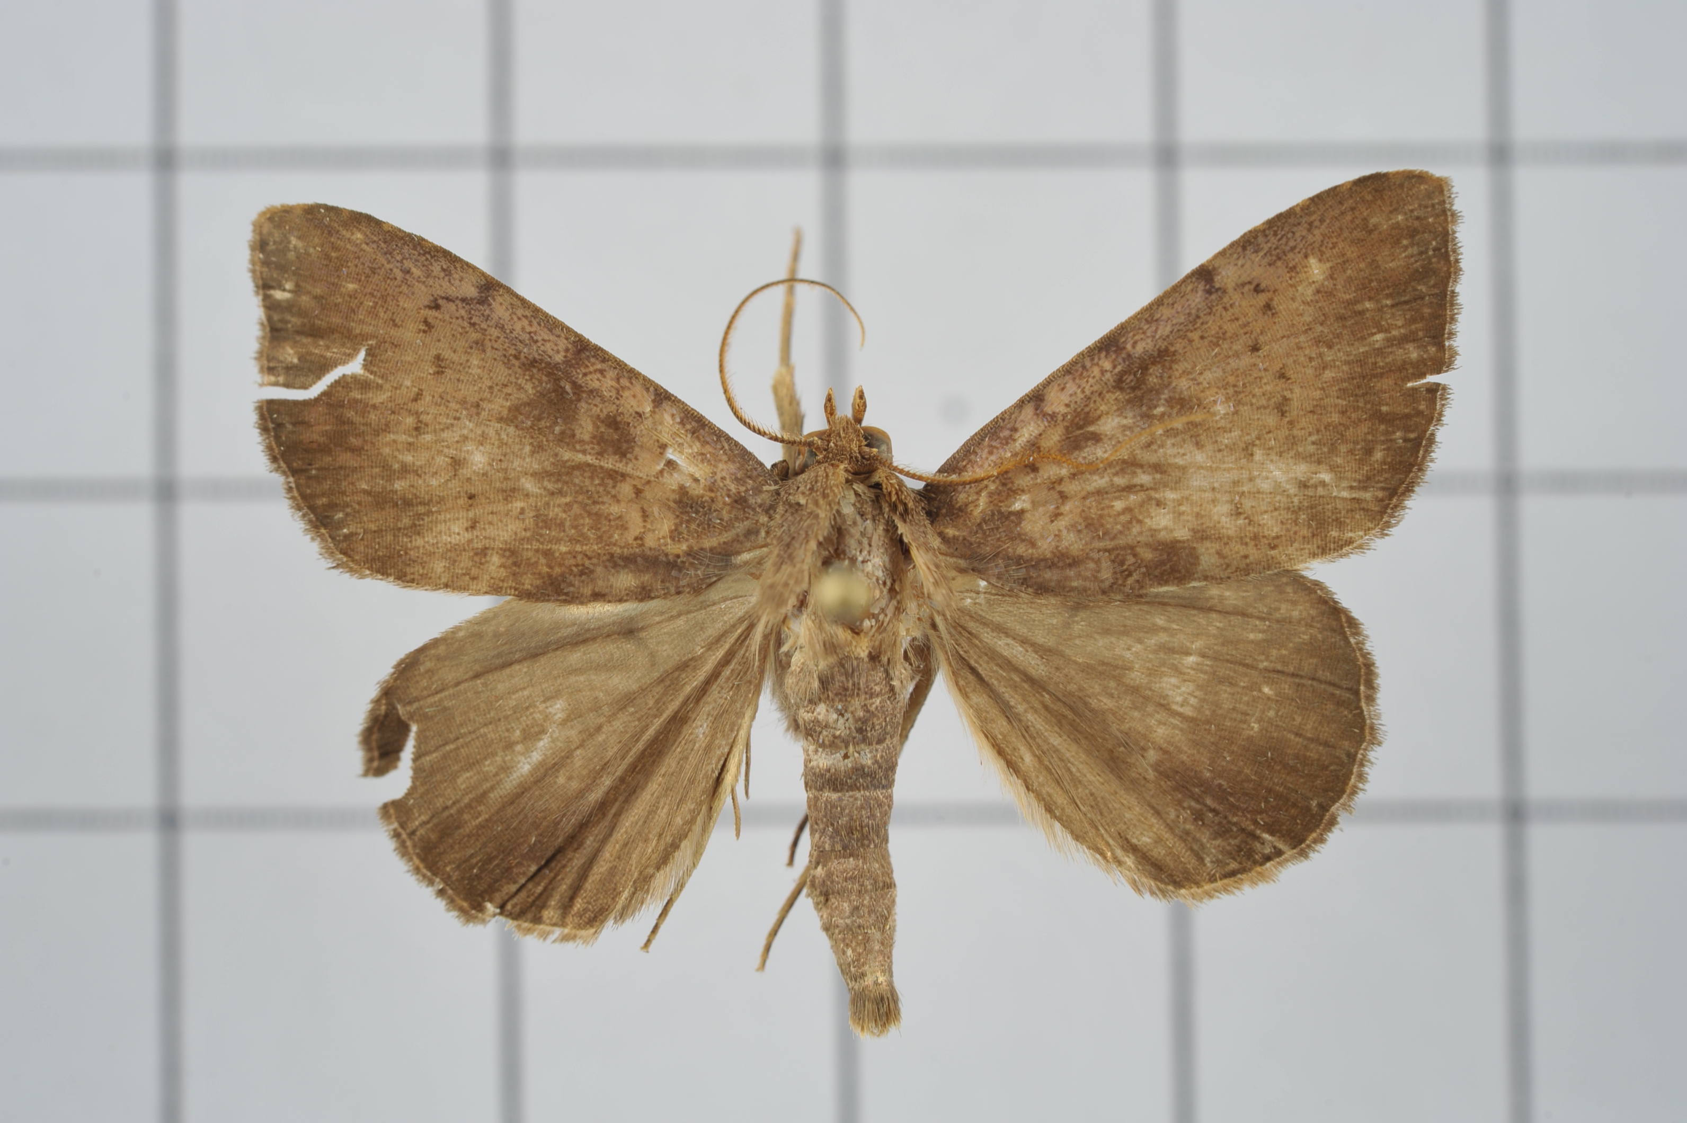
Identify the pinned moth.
Scedopla umbrosa
